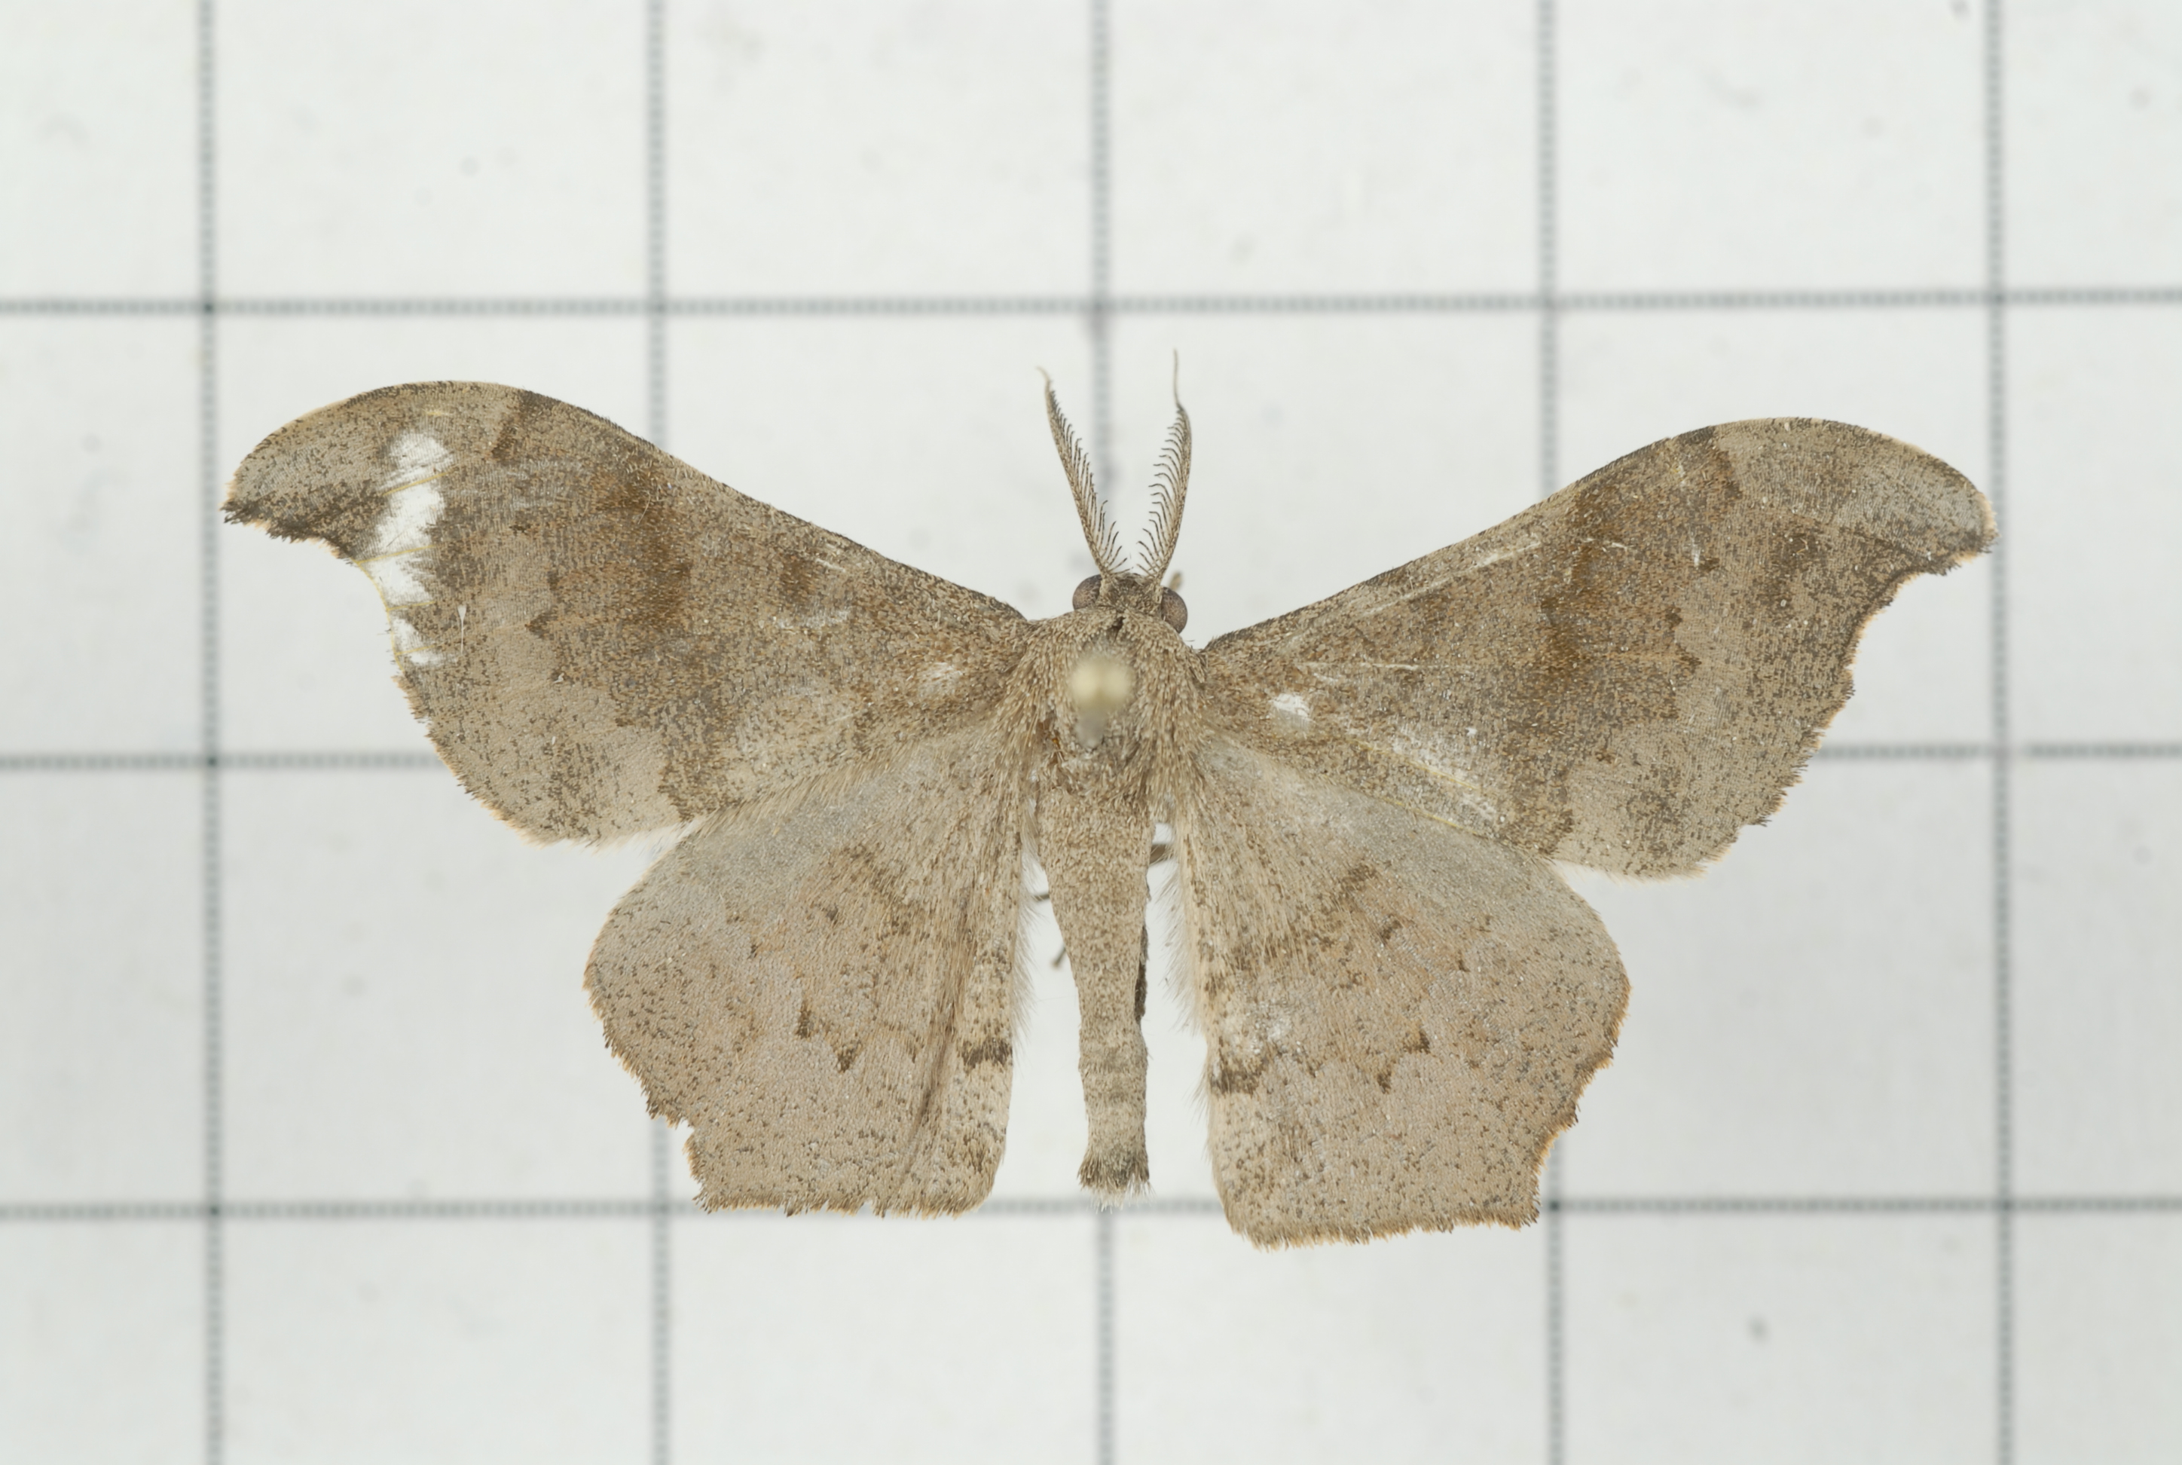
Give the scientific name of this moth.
Hyposidra talaca talaca
